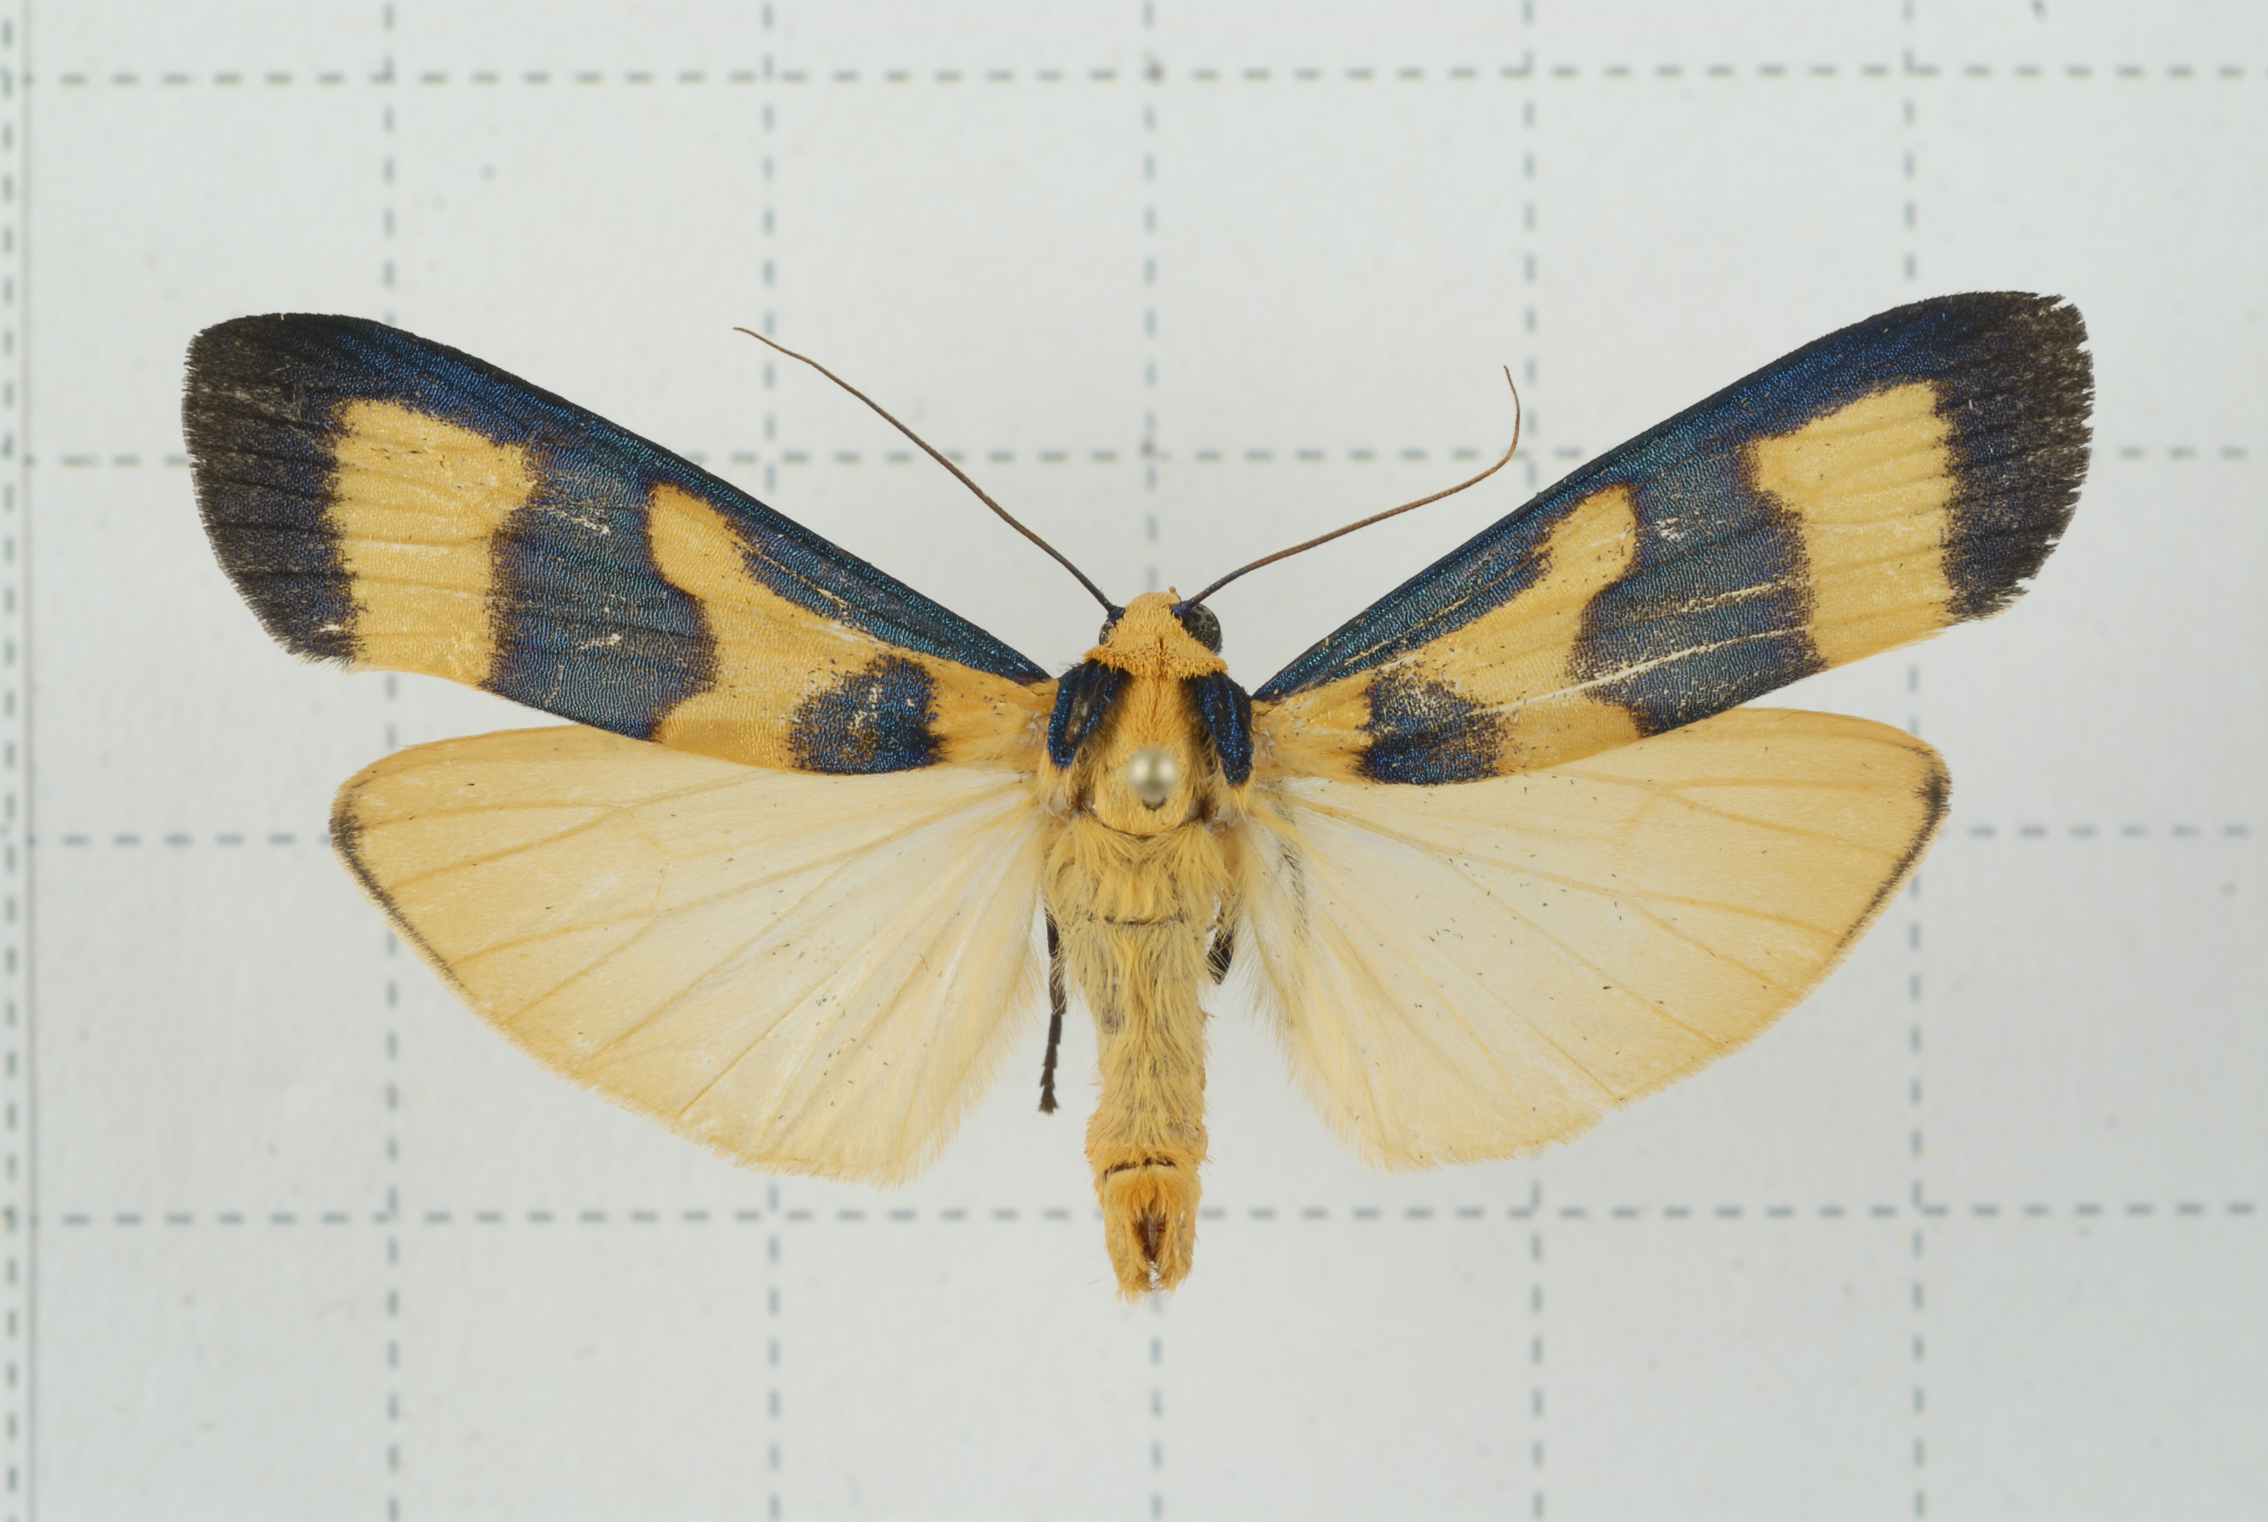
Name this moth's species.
Chrysaeglia magnifica
